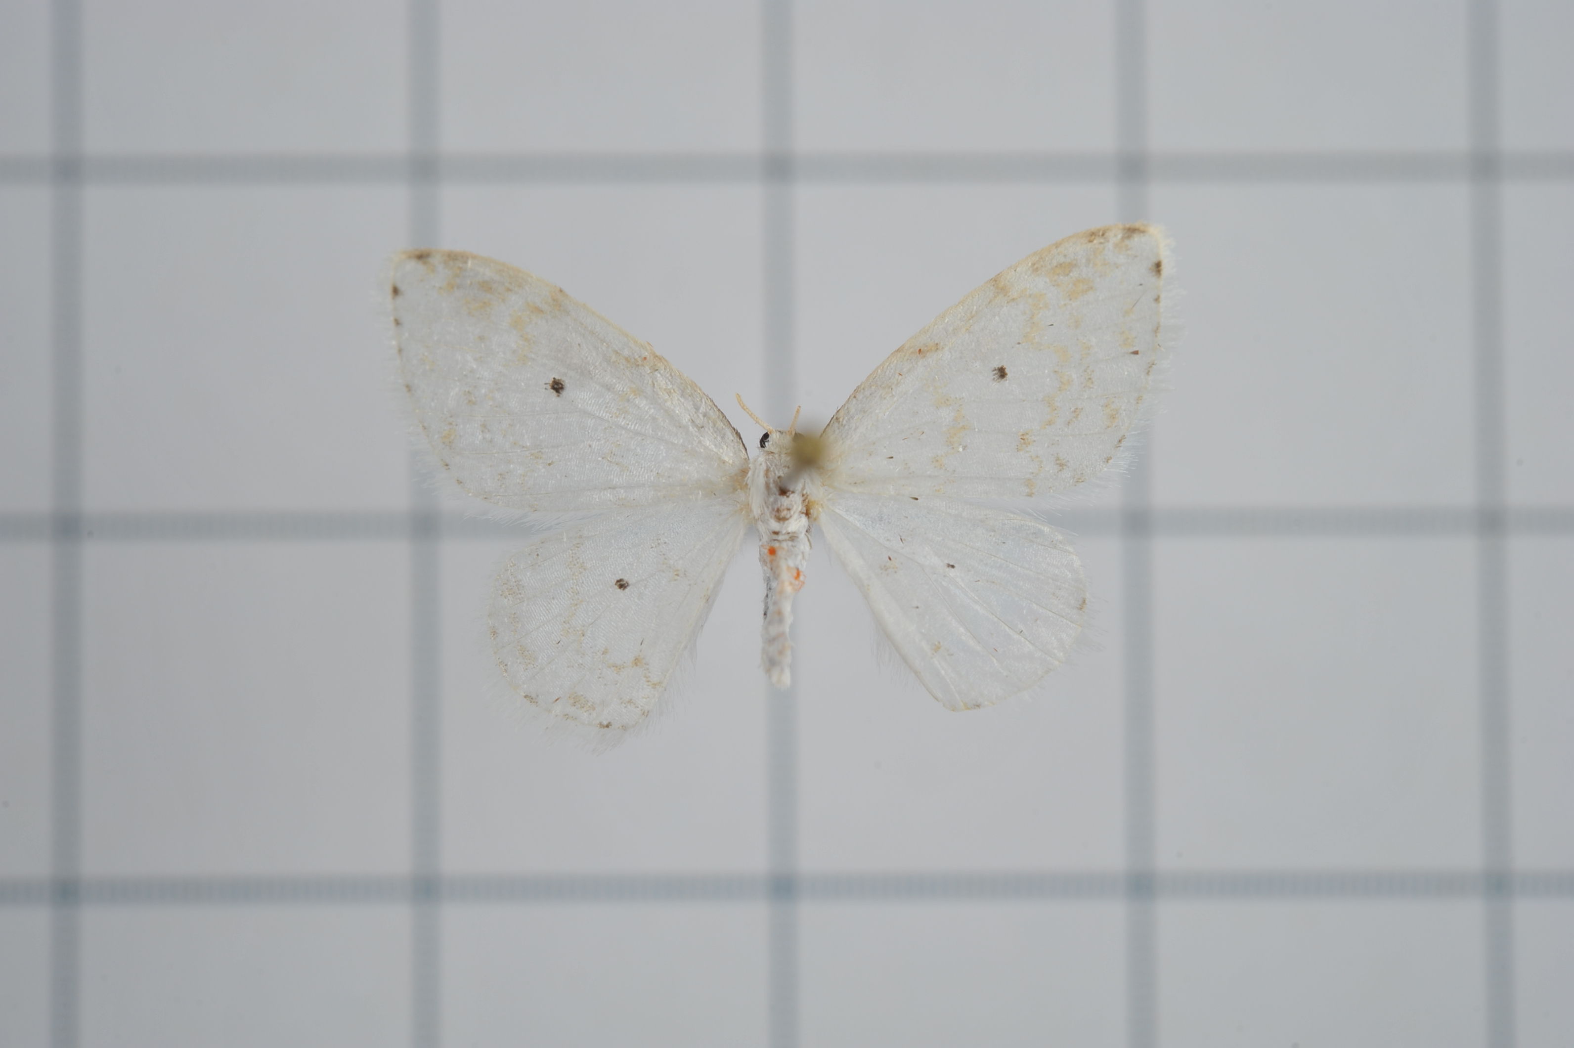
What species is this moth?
Dipriodonta minima
